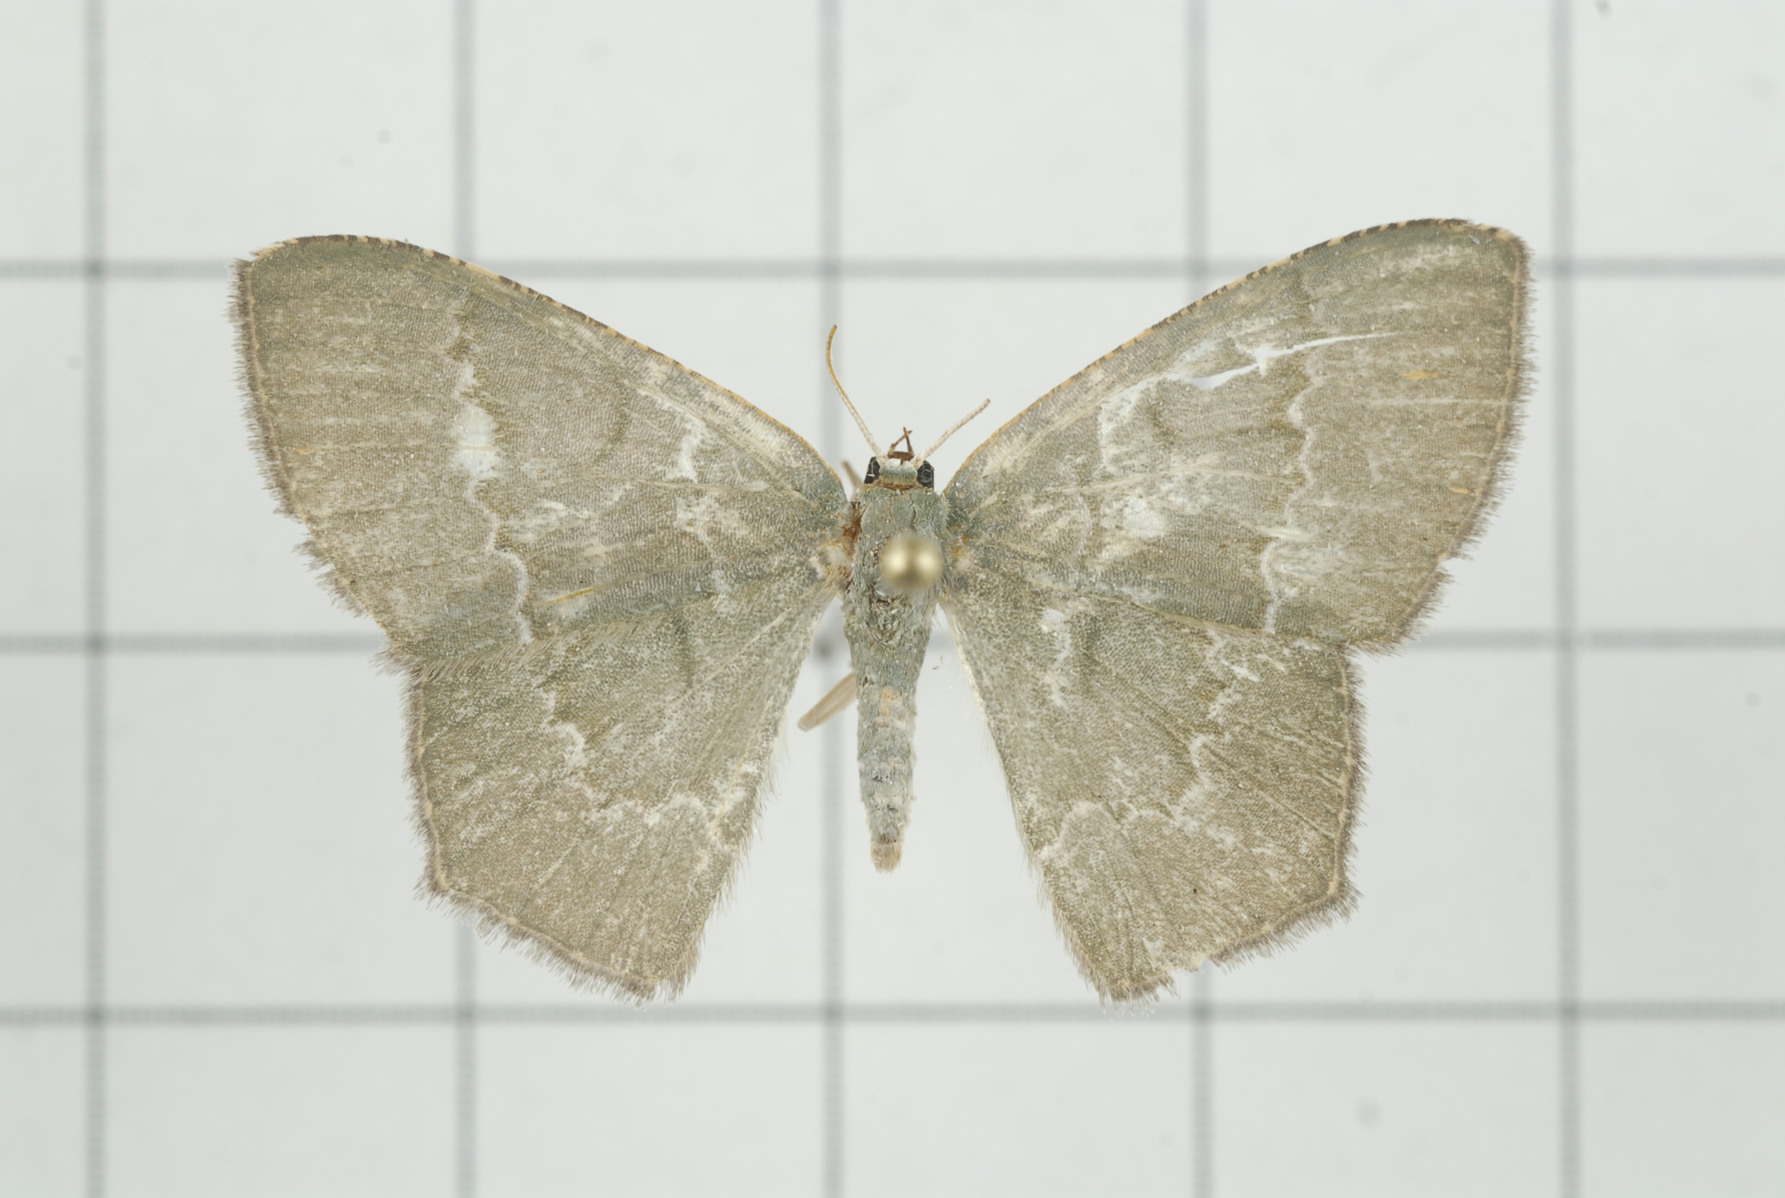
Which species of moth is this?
Maxates acutigoniata
